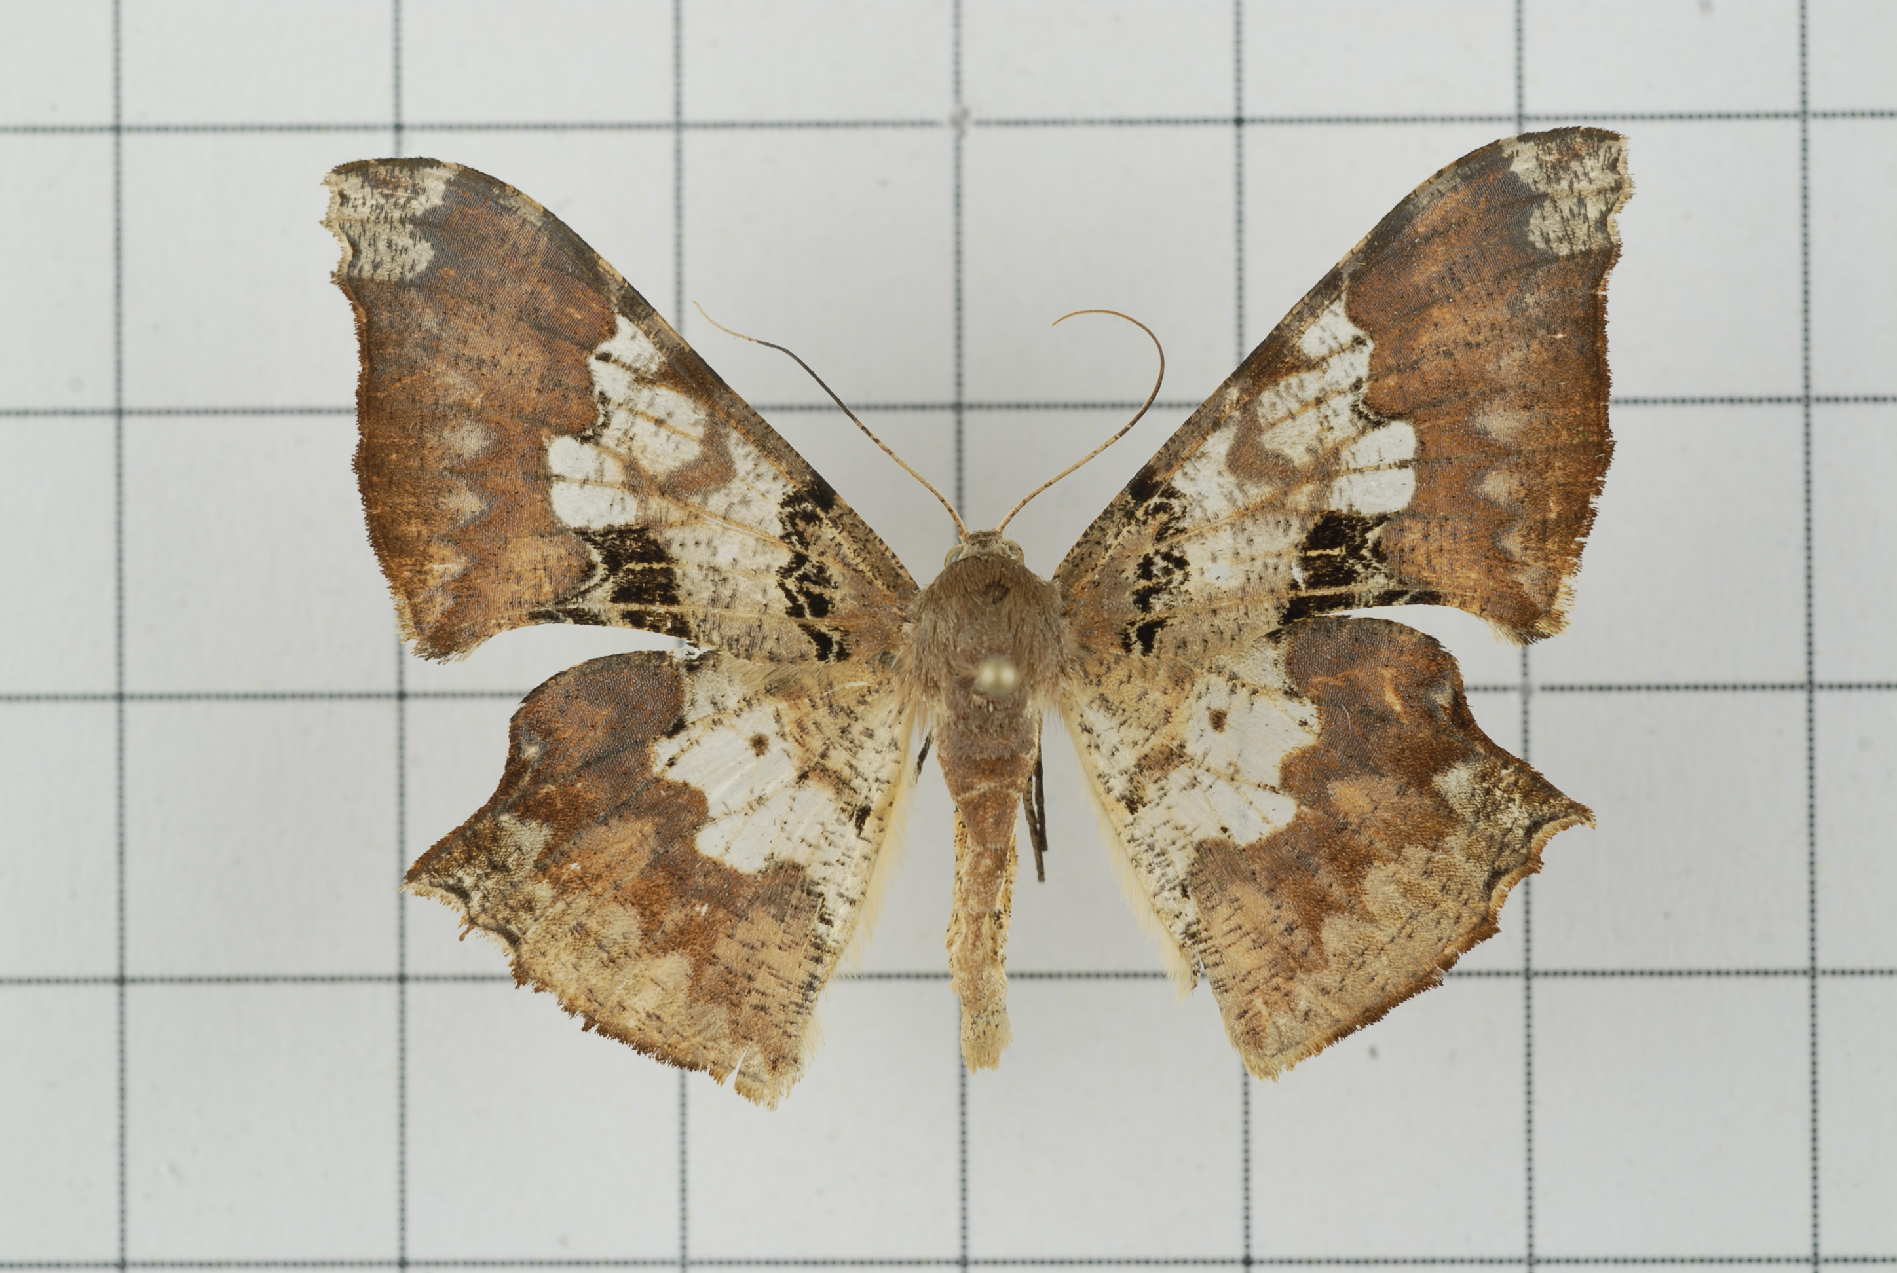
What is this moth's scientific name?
Krananda lucidaria
